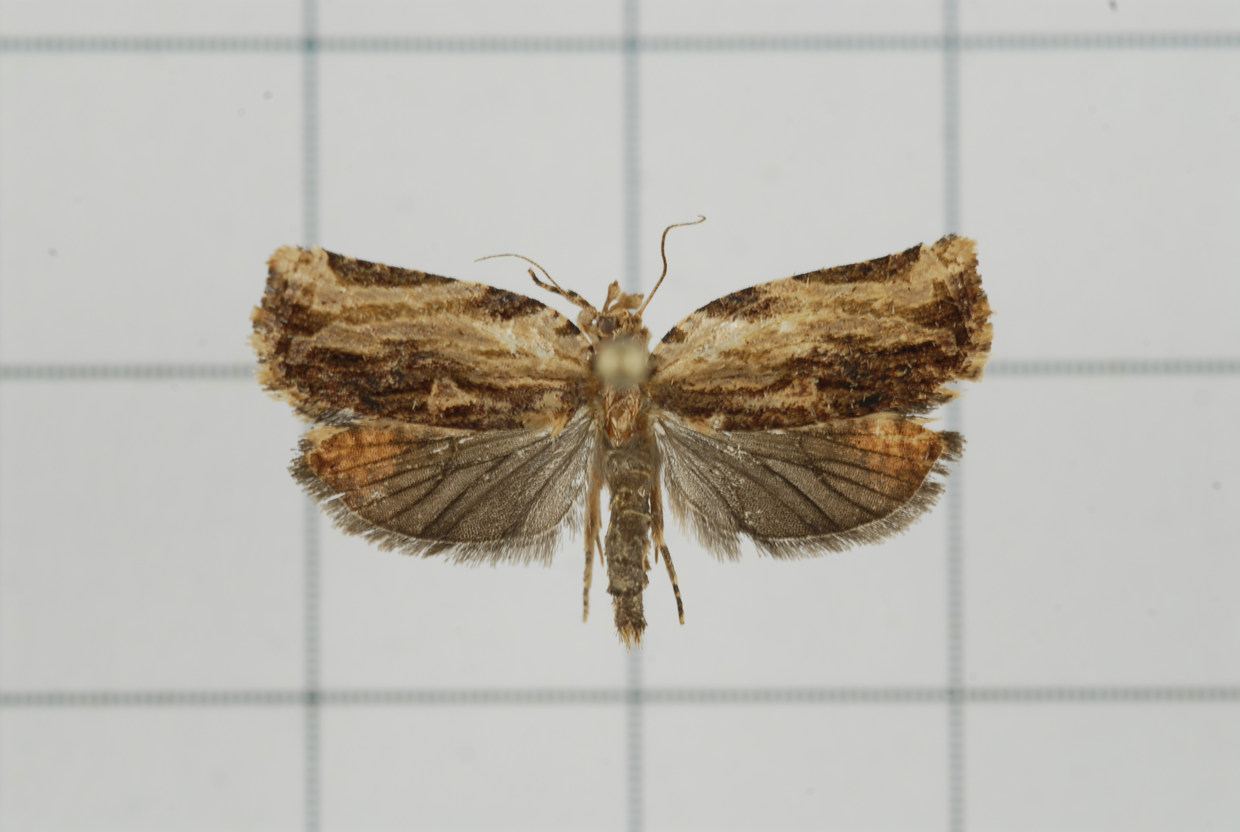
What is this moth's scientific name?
Isodemis serpentinana
